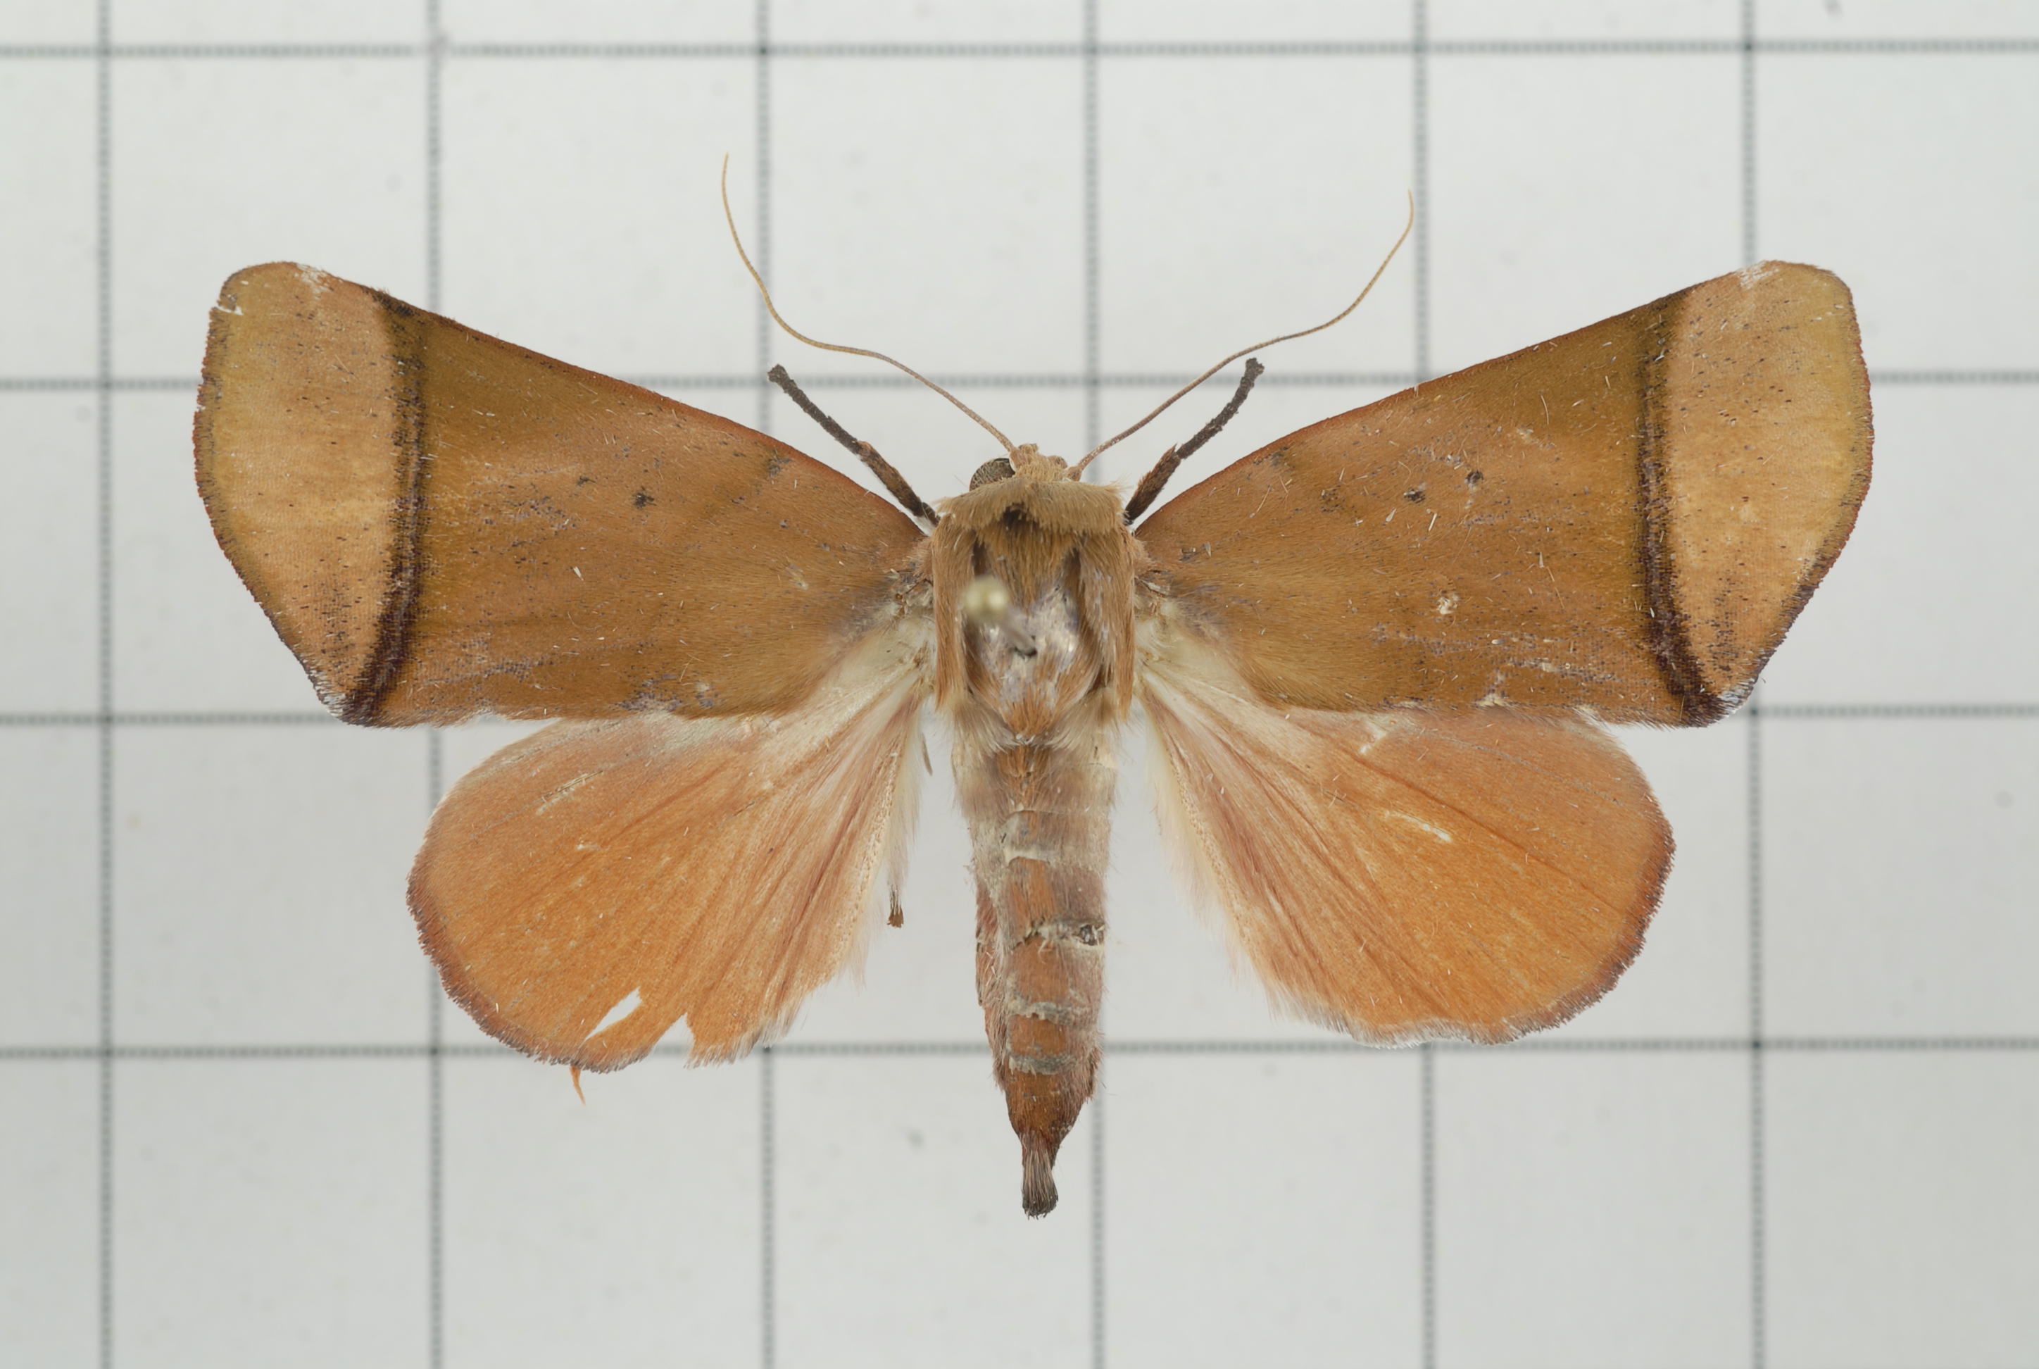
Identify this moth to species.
Carea varipes varipes
